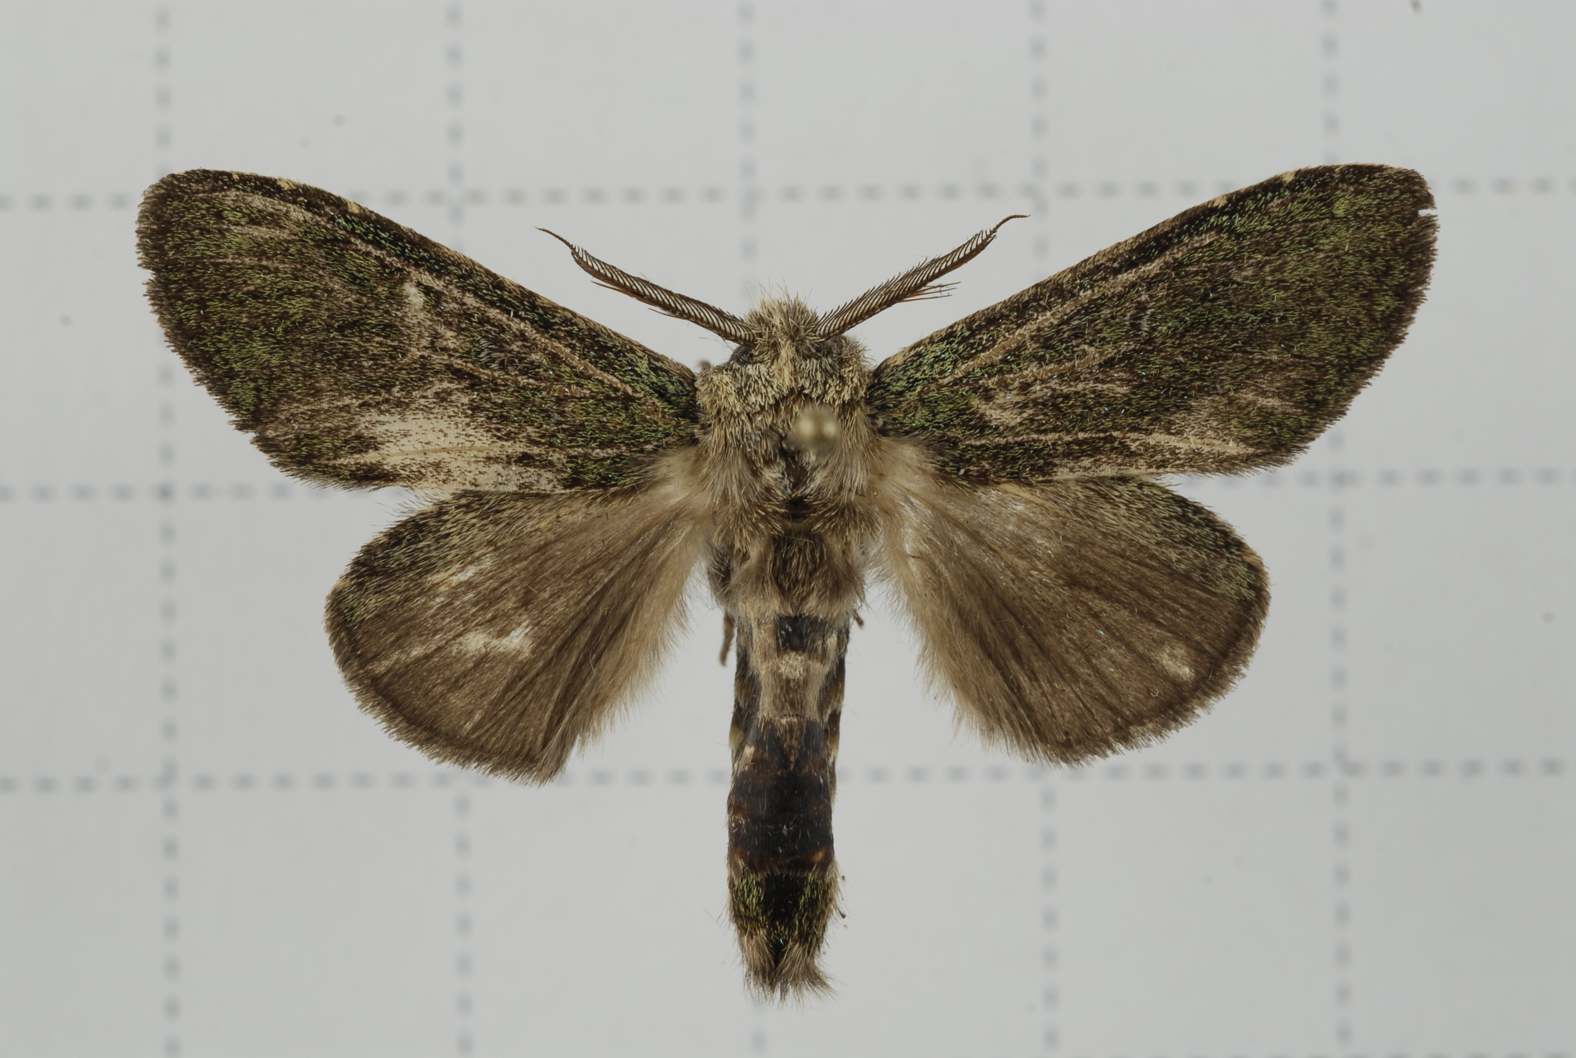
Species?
Syntypistis cyanea cyanea
